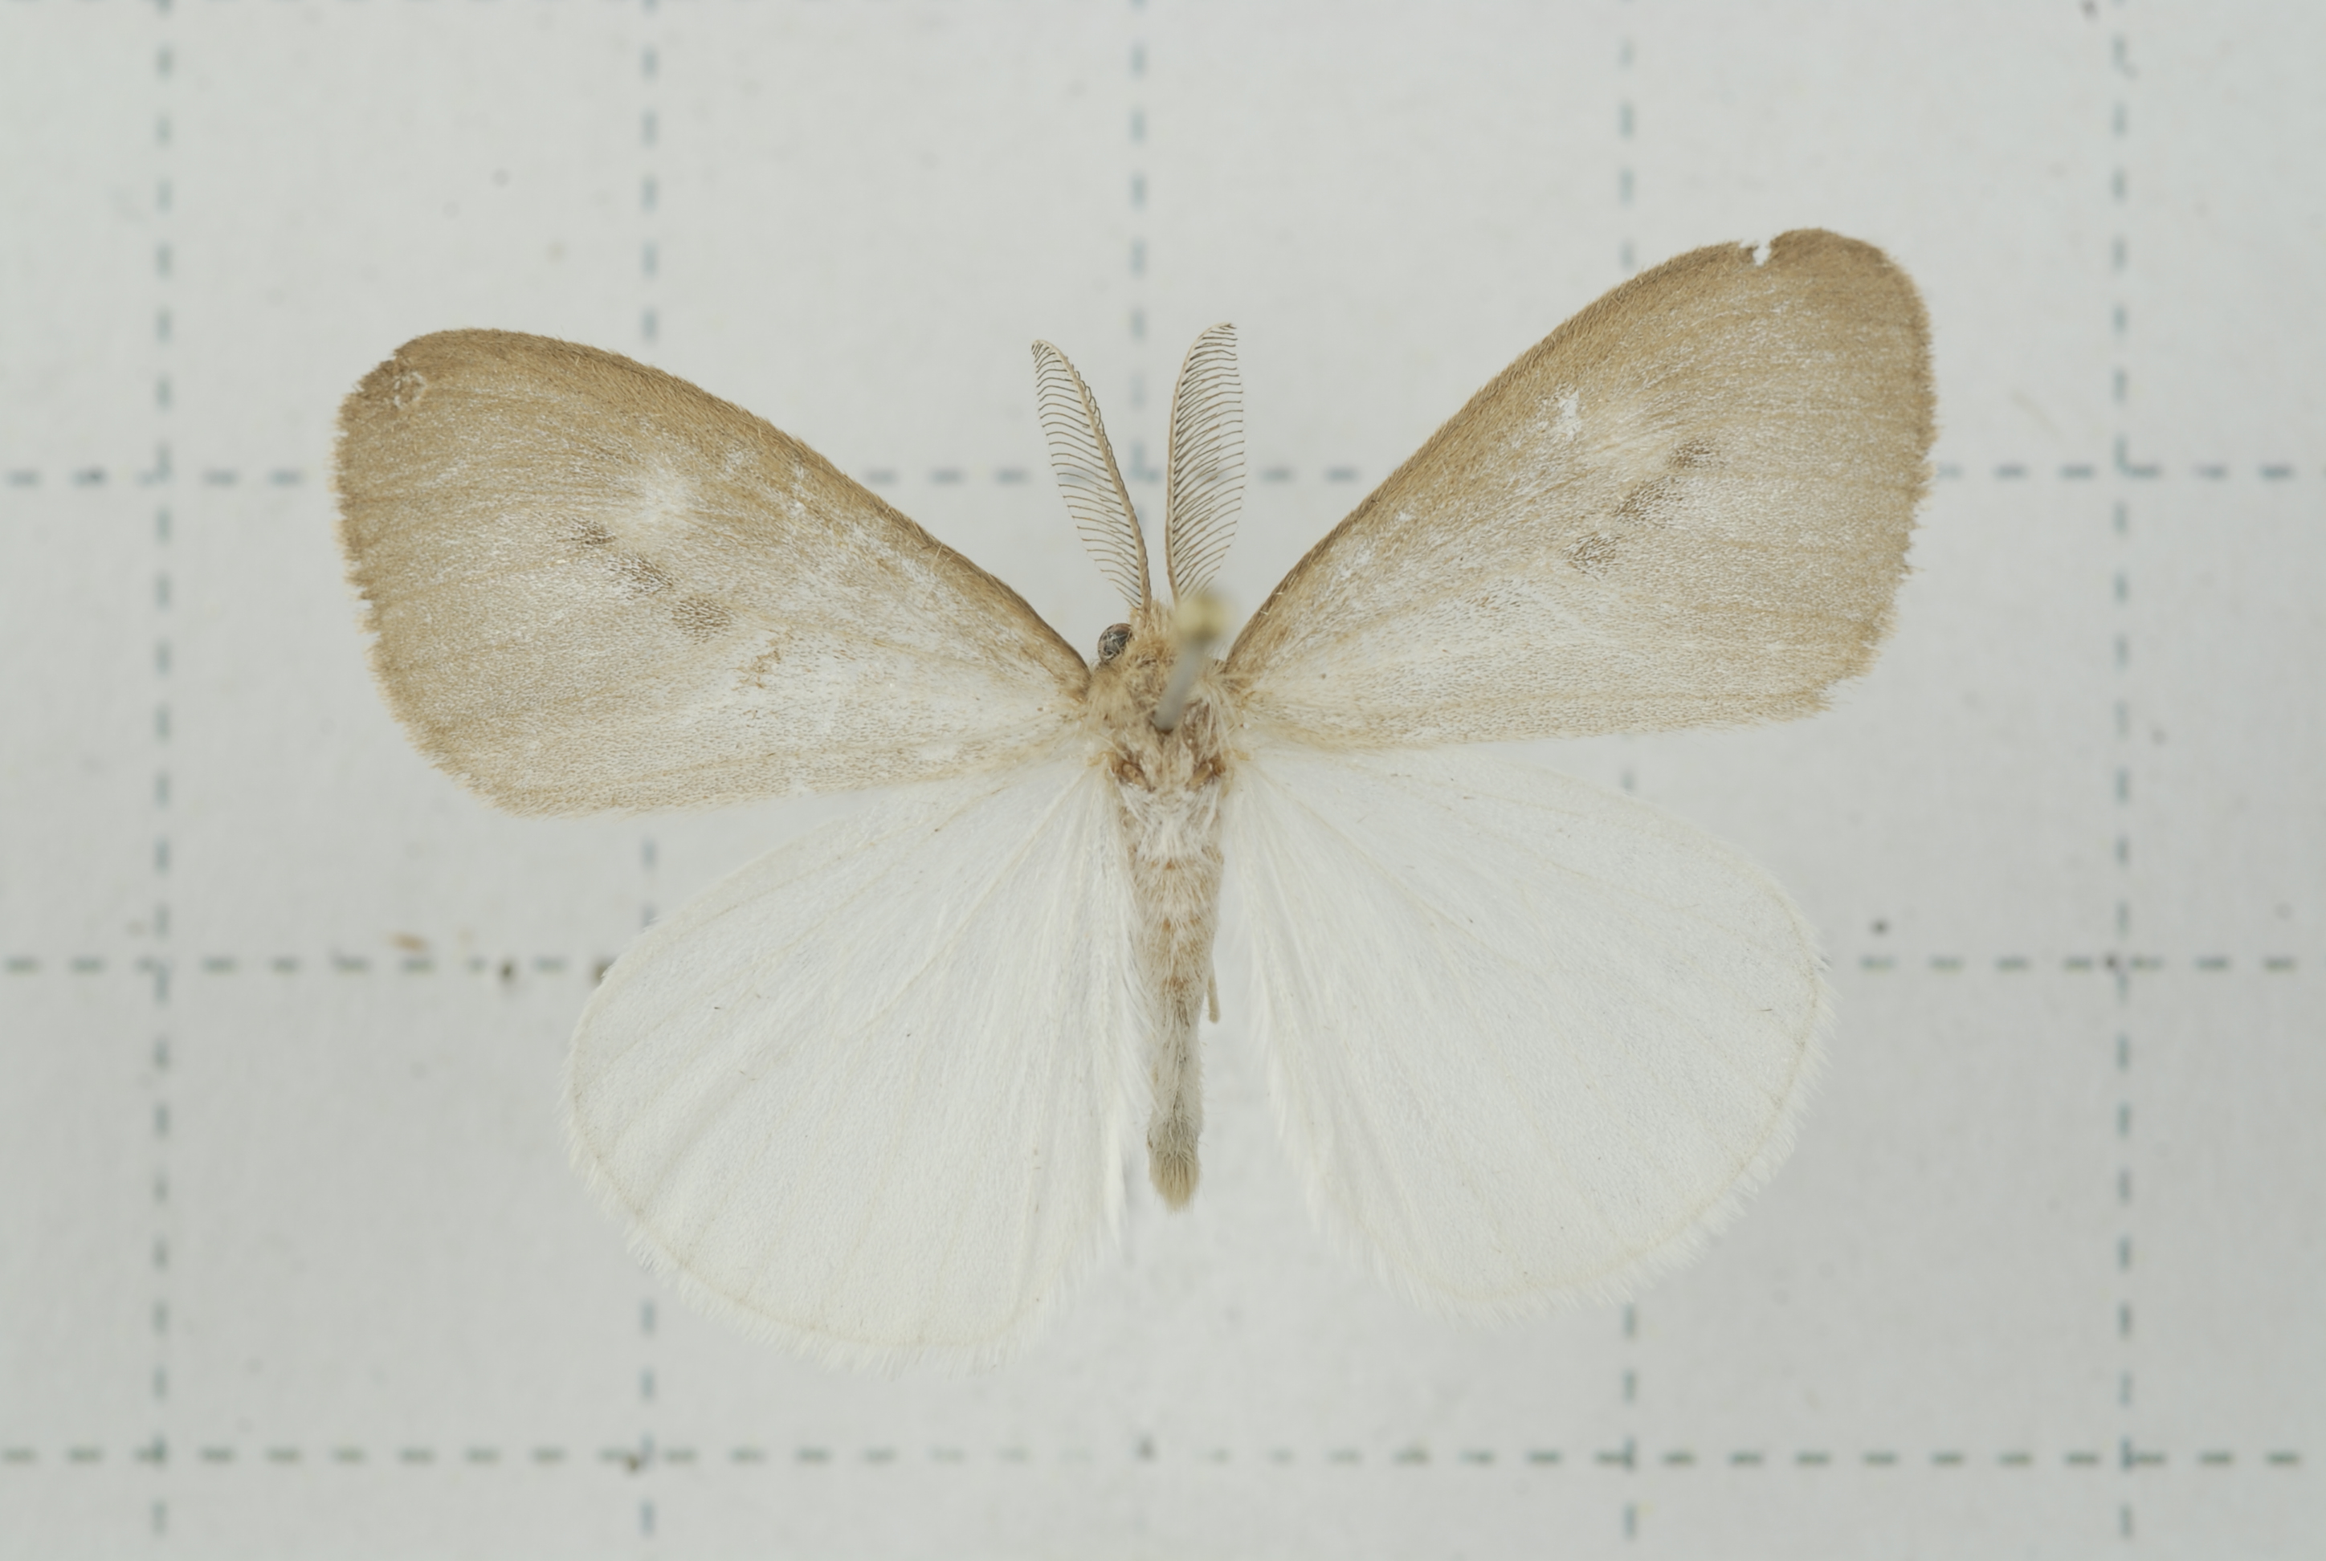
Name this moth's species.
Pantana ochripalpis
